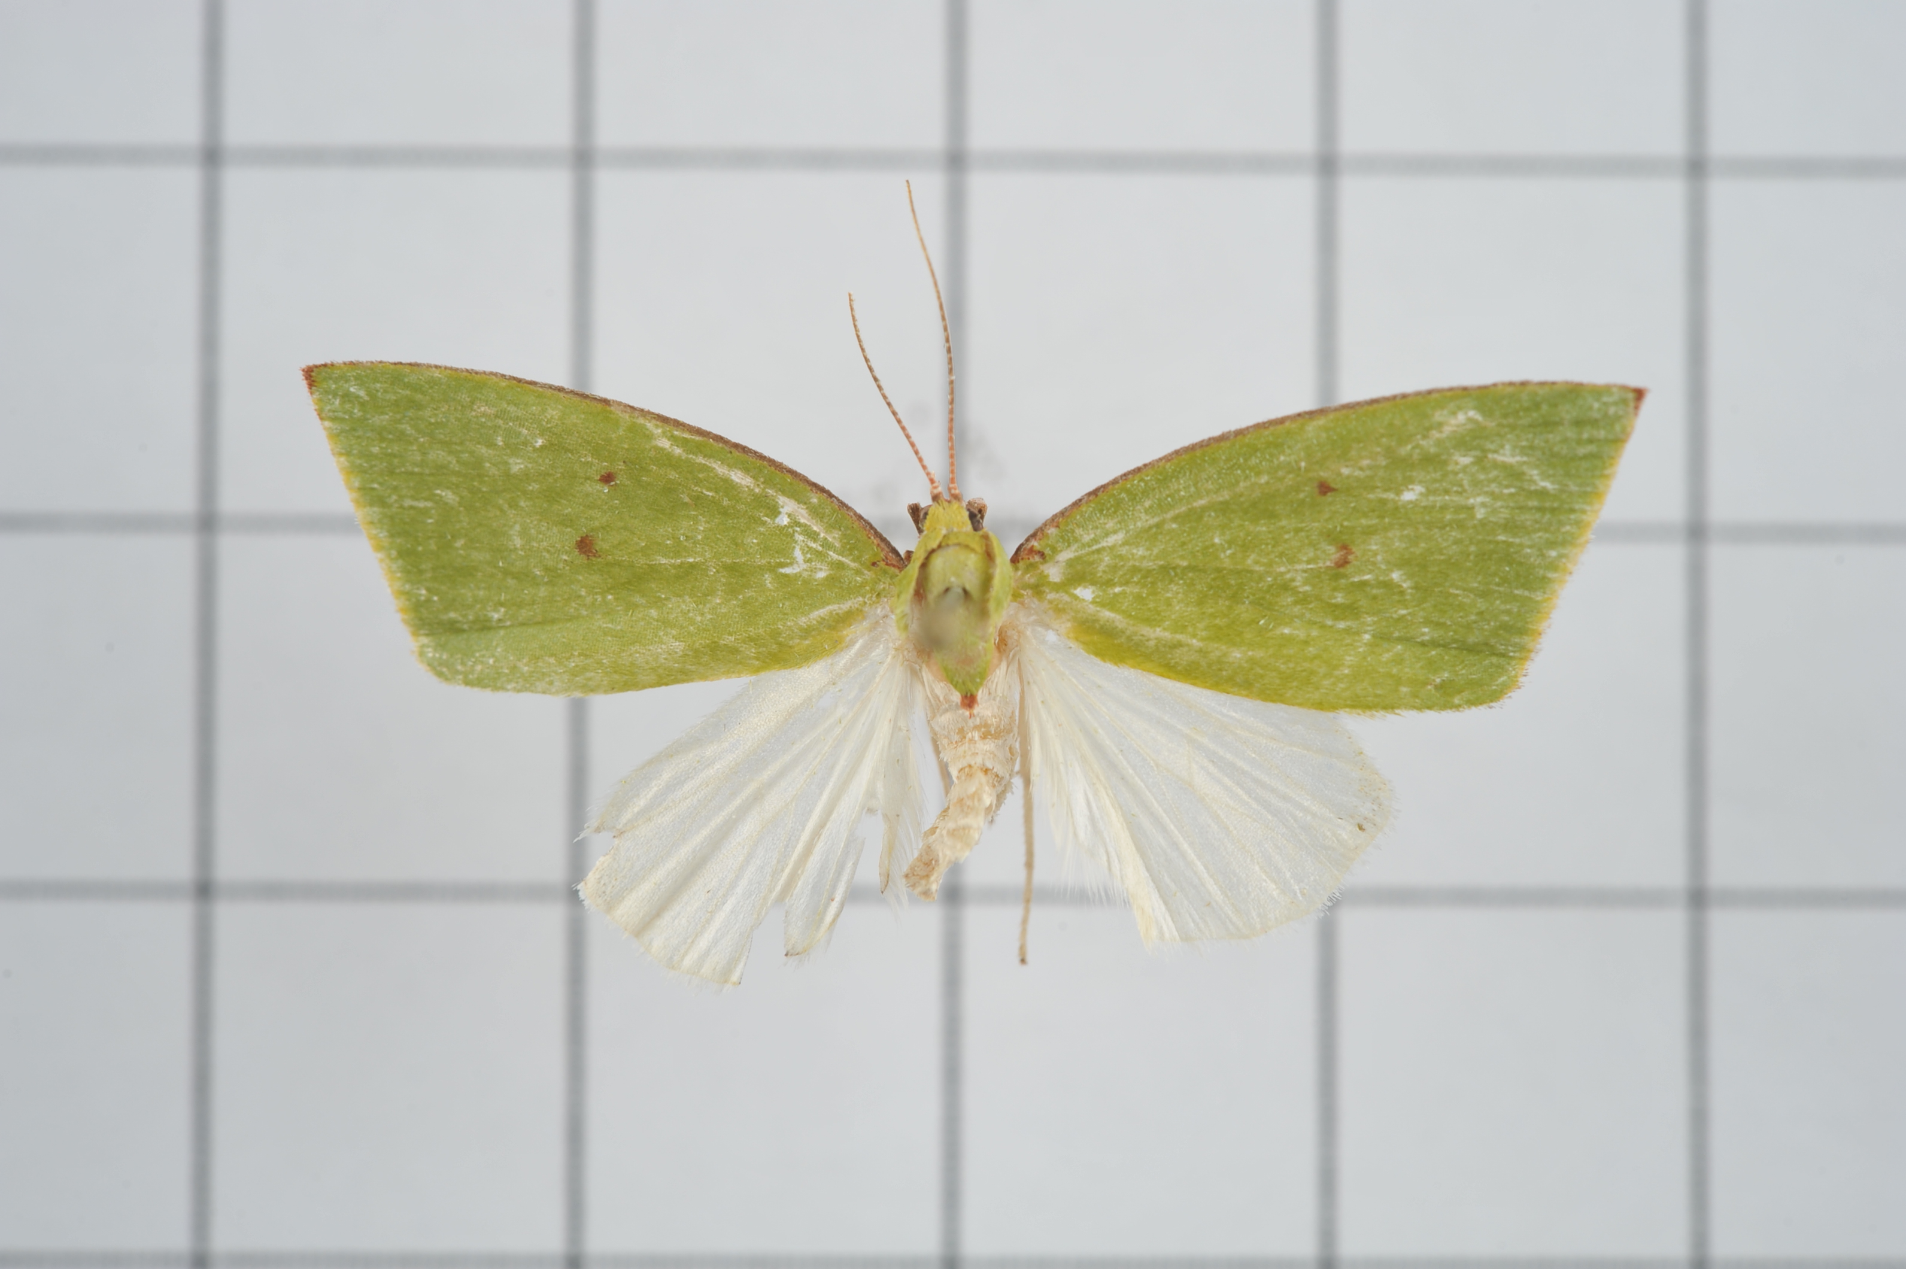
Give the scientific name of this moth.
Tyana falcata
